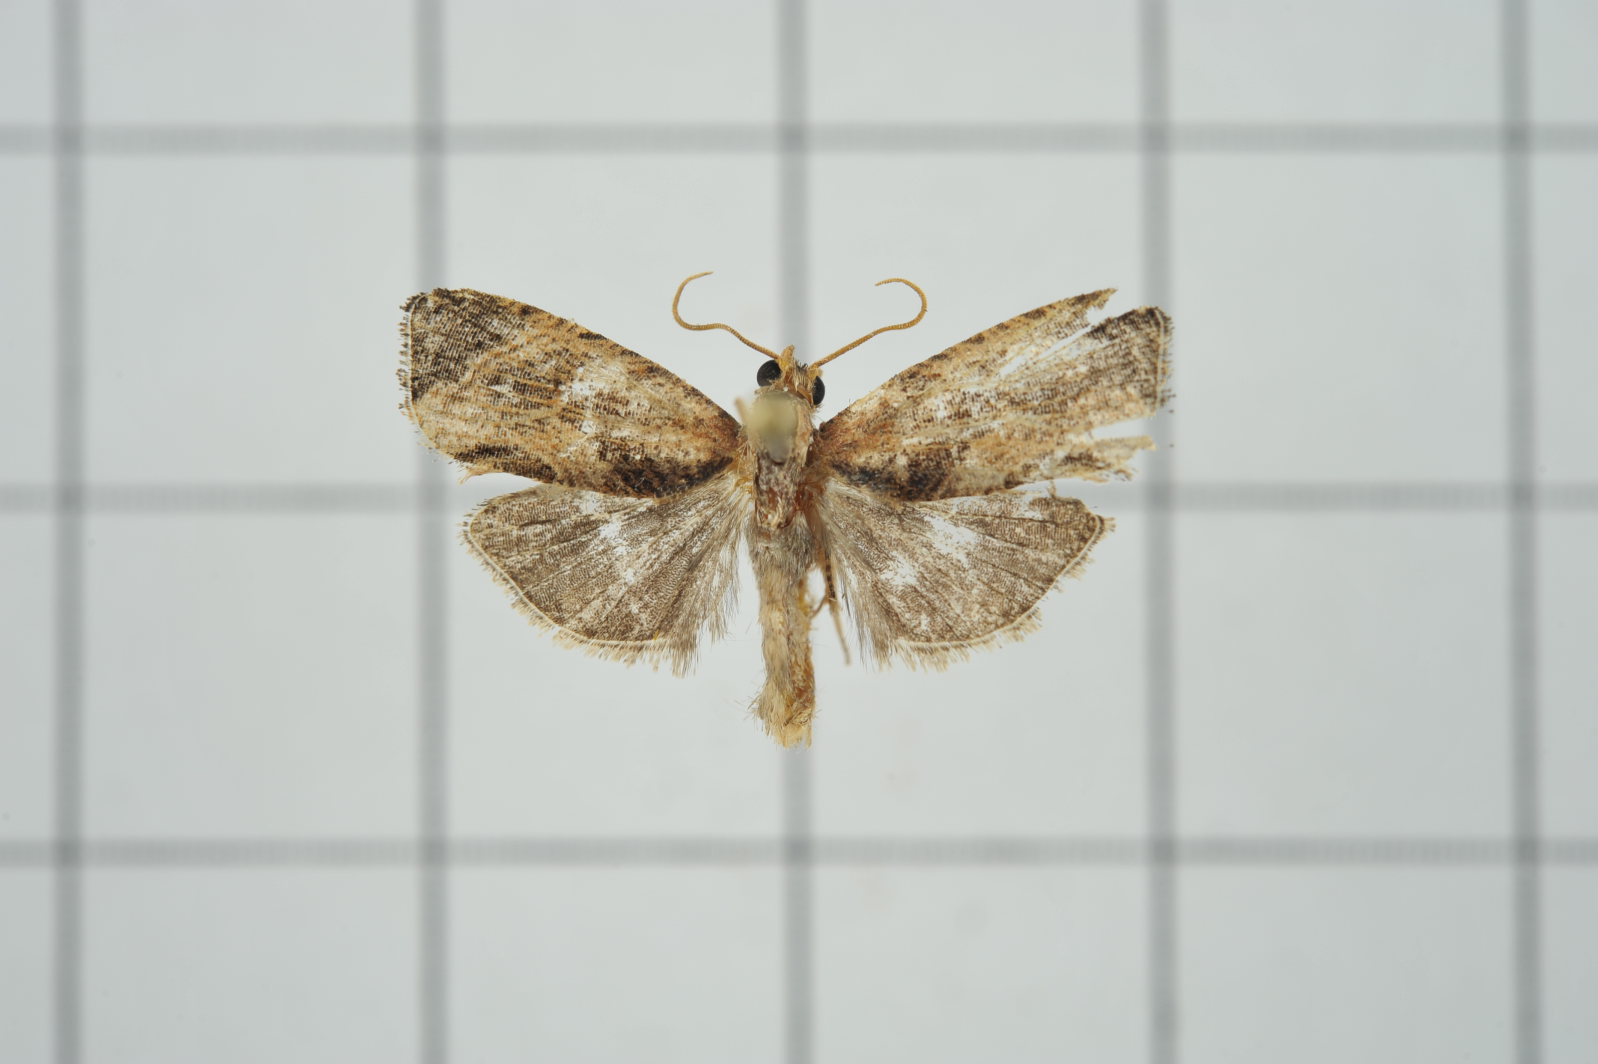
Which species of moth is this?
Cryptophlebia repletana
